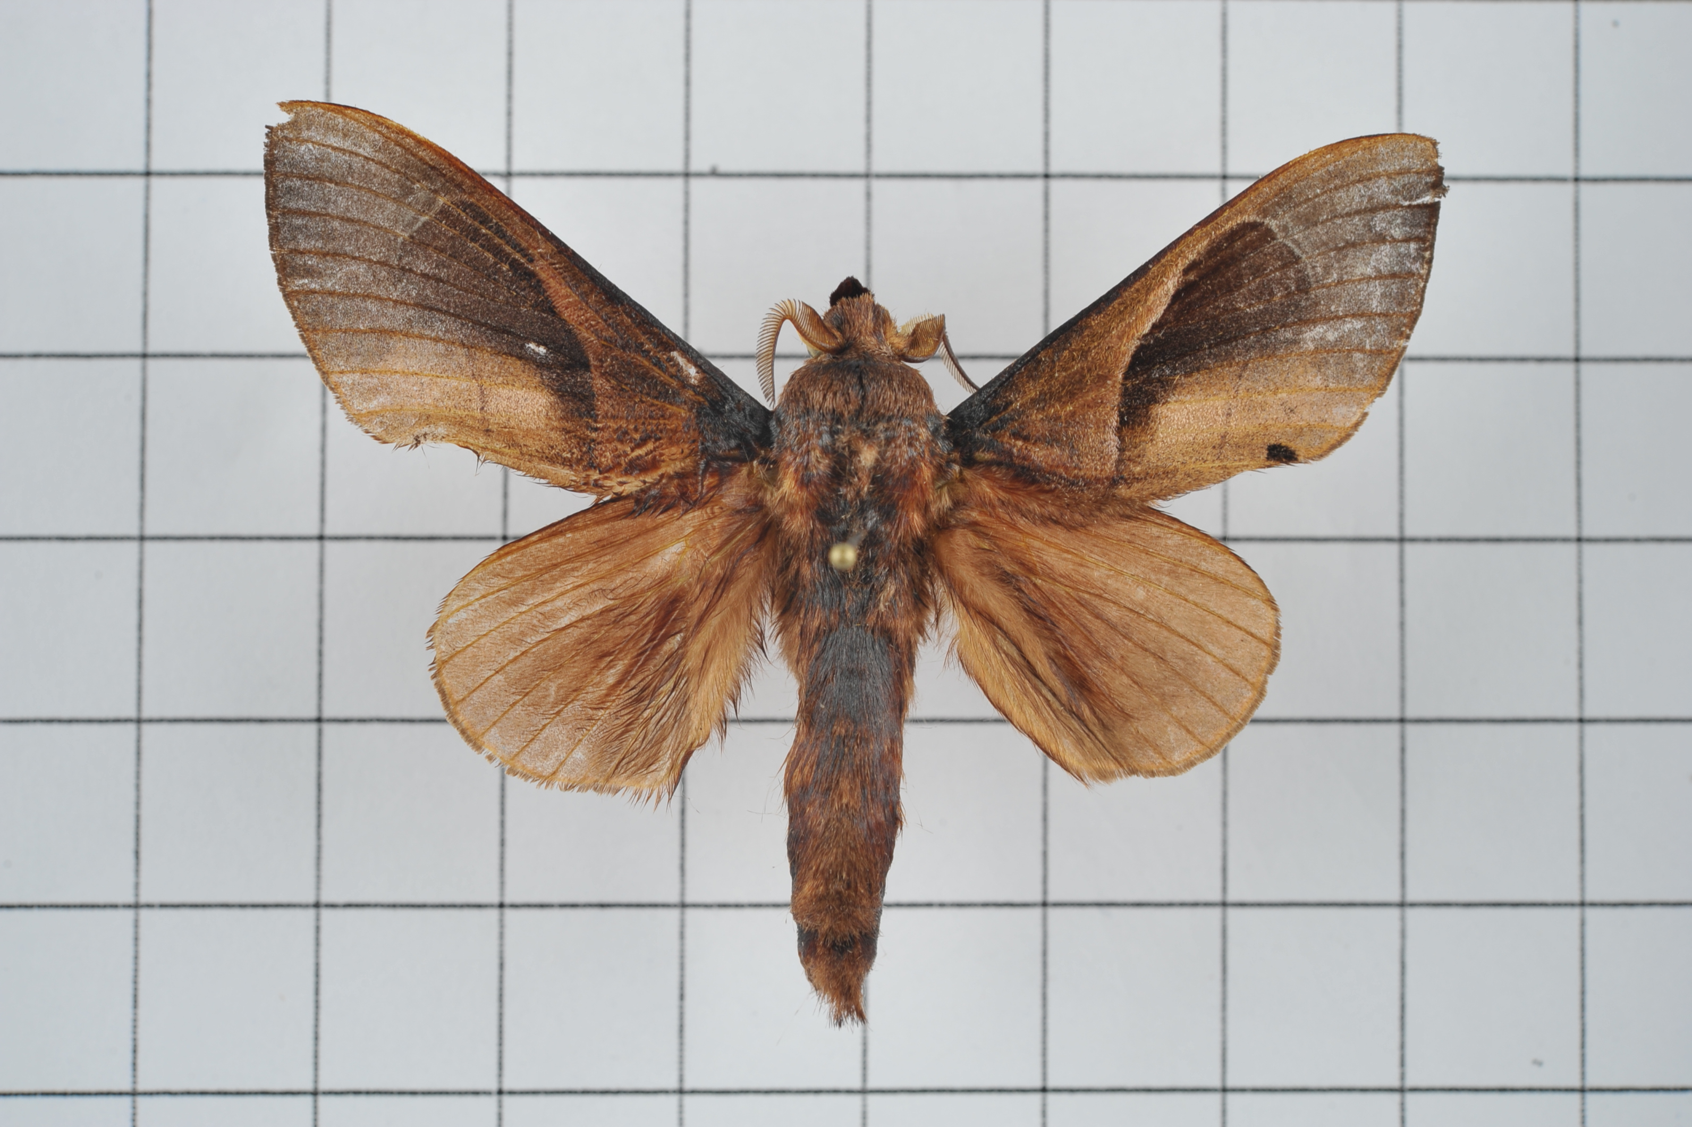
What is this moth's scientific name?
Paralebeda femorata mirabilis
